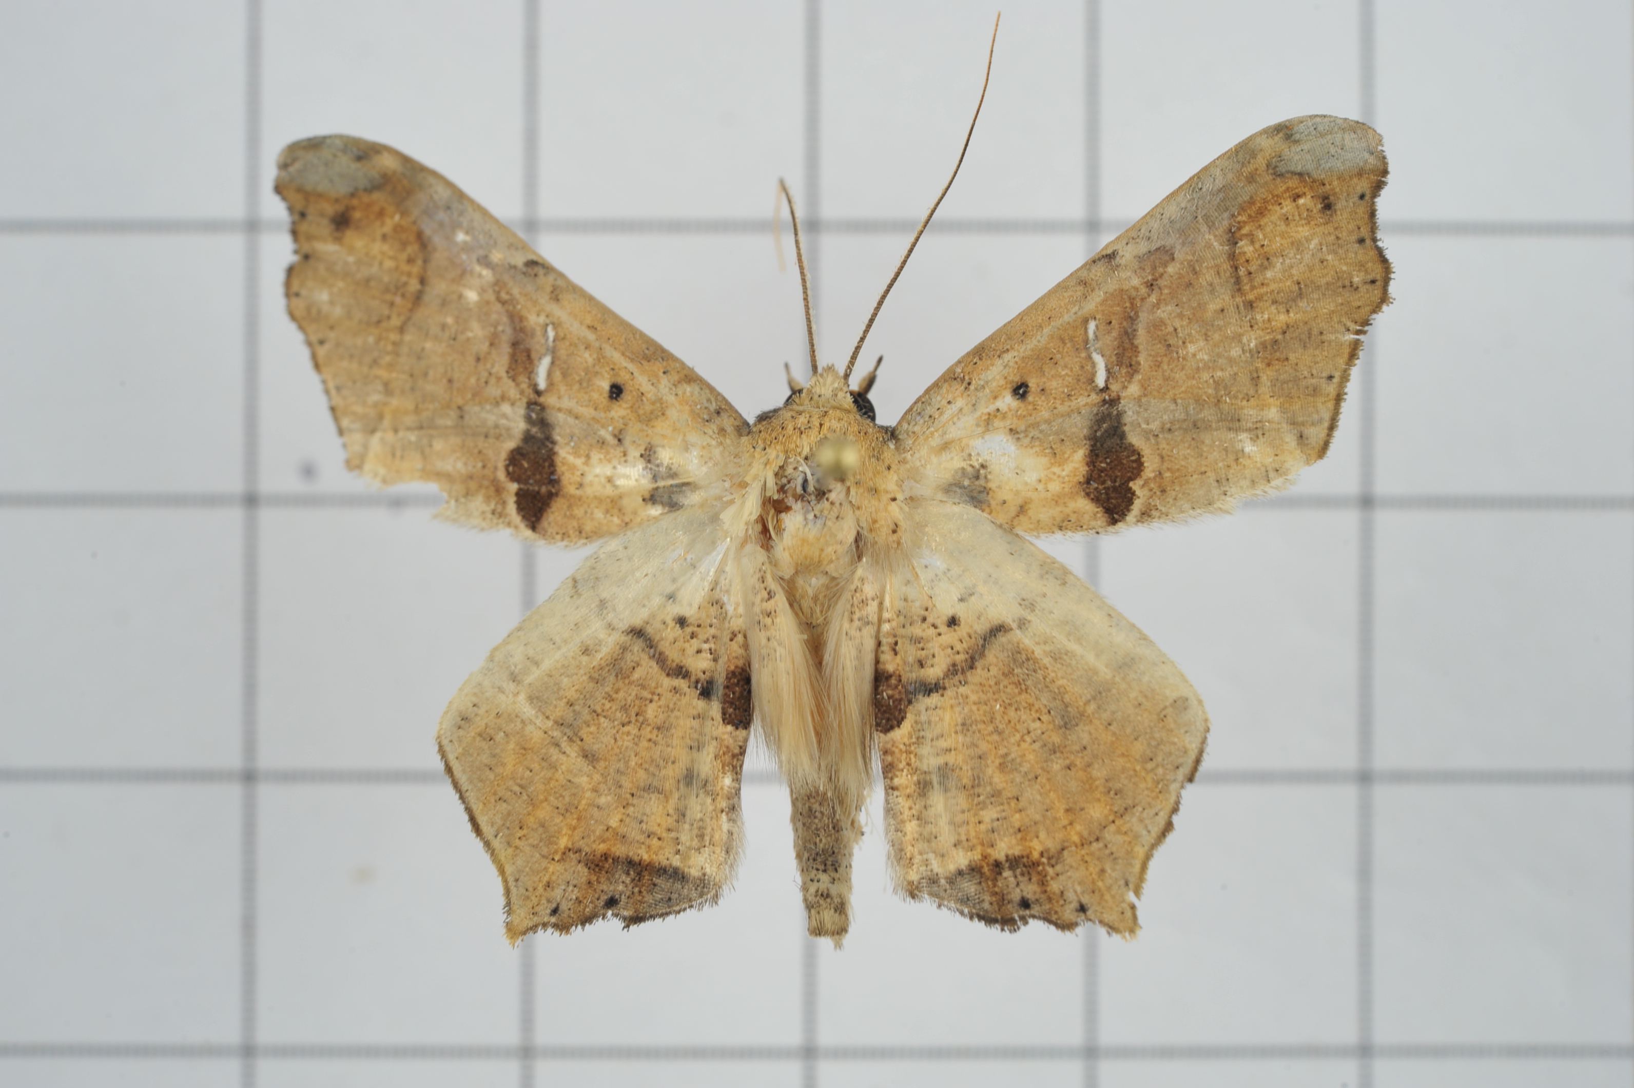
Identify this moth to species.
Semiothisops macariata
